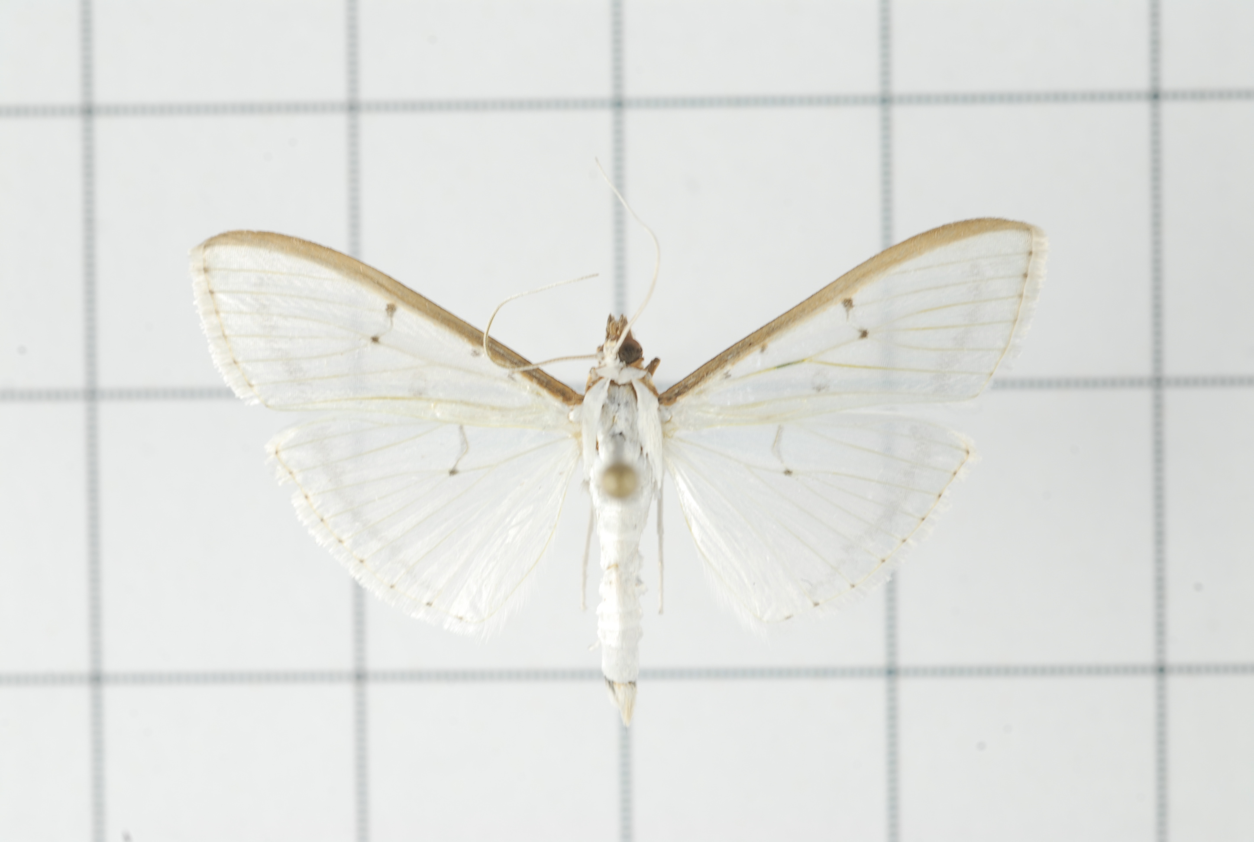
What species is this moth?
Palpita asiaticalis
